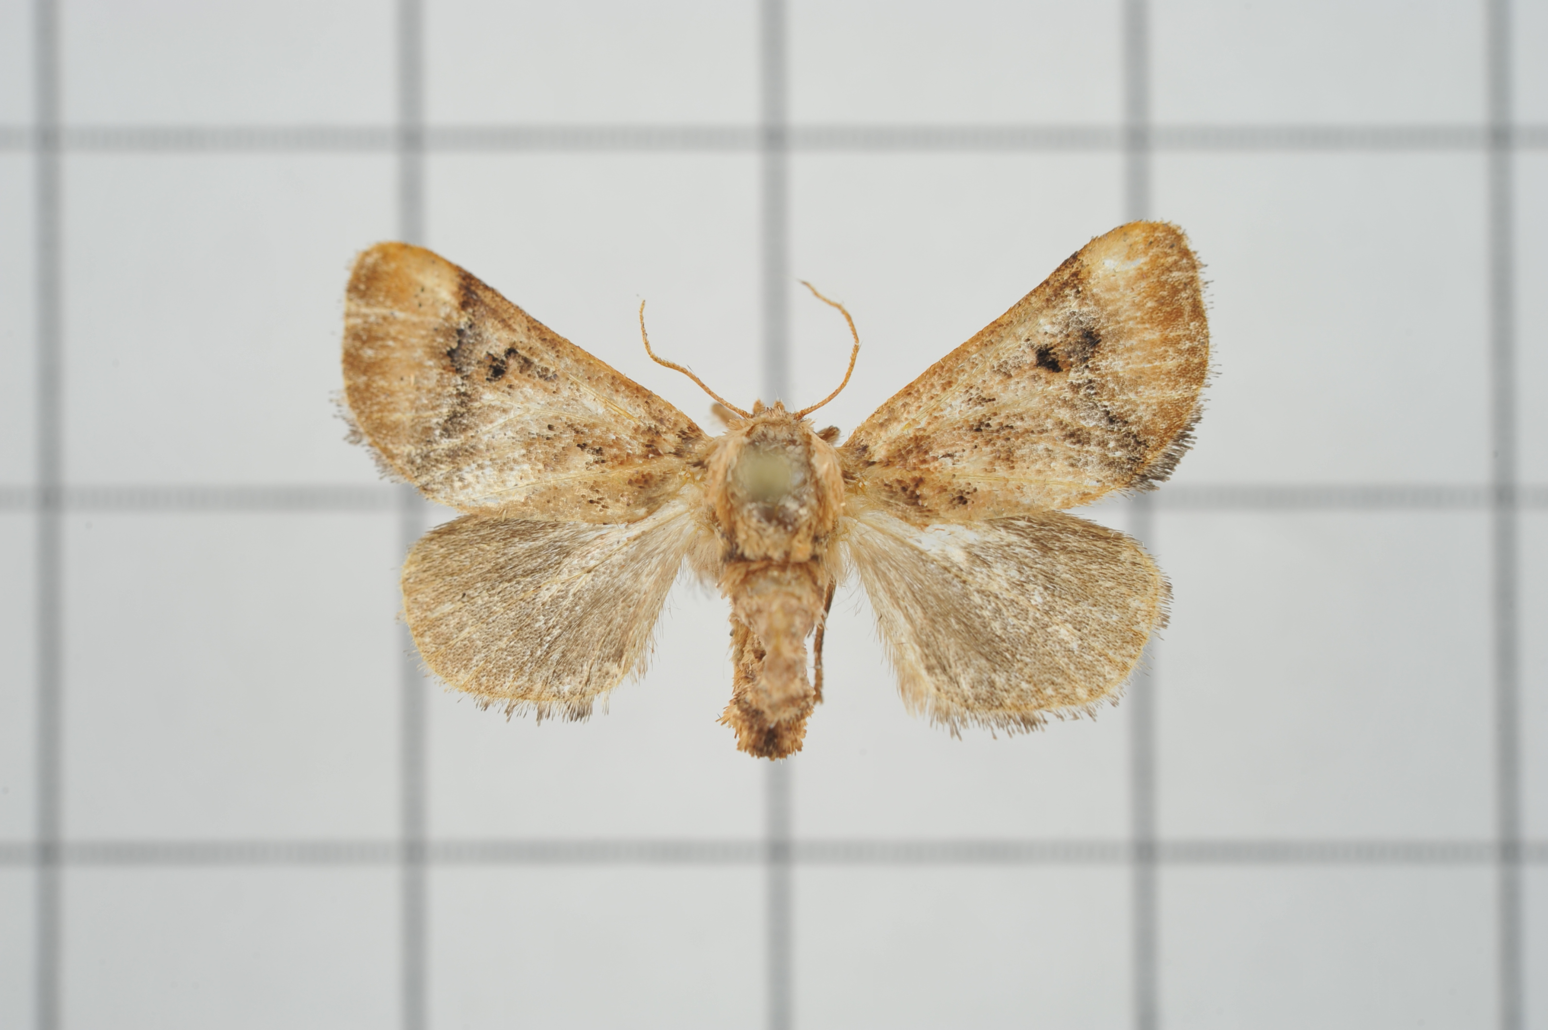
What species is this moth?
Chibiraga banghaasi
